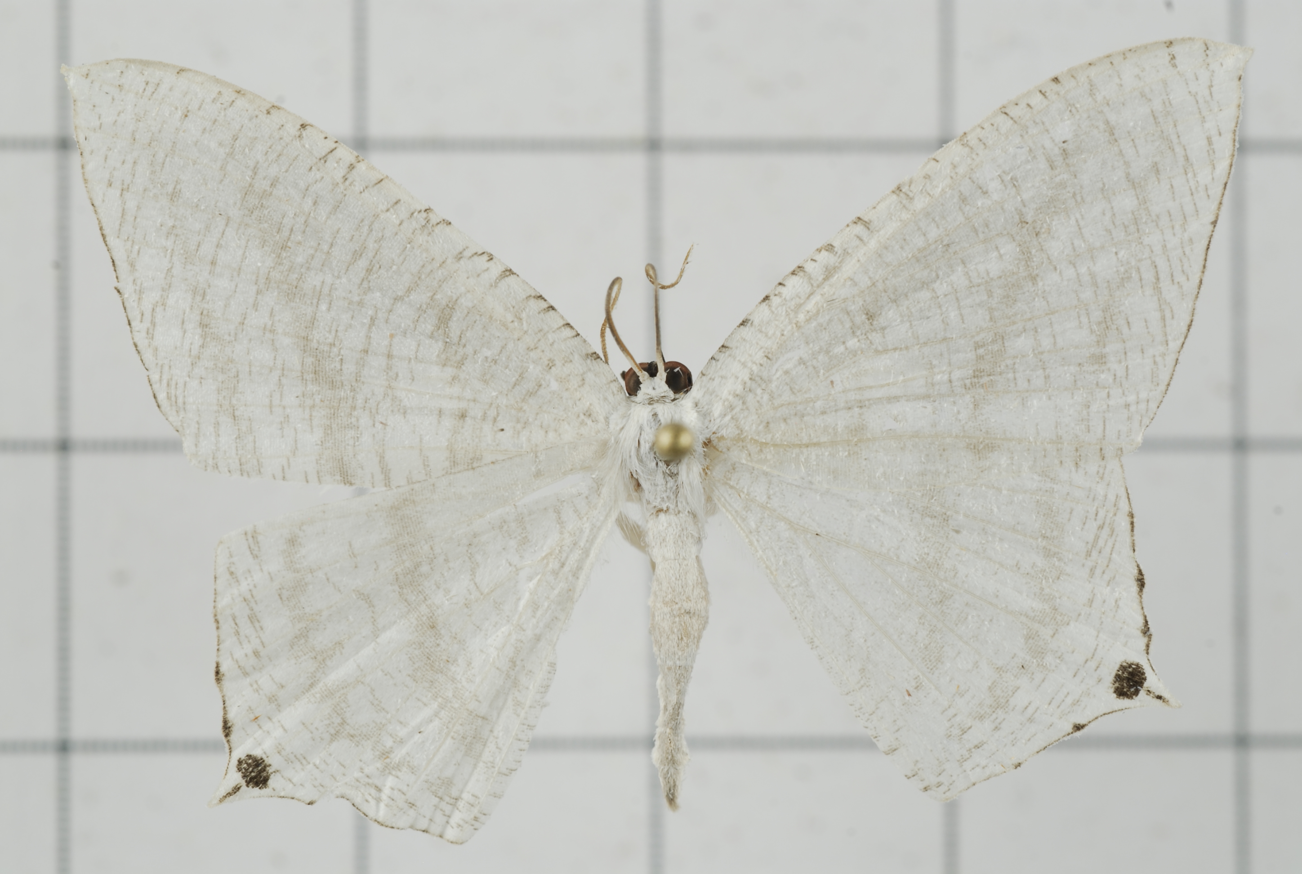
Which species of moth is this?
Micronia aculeata
